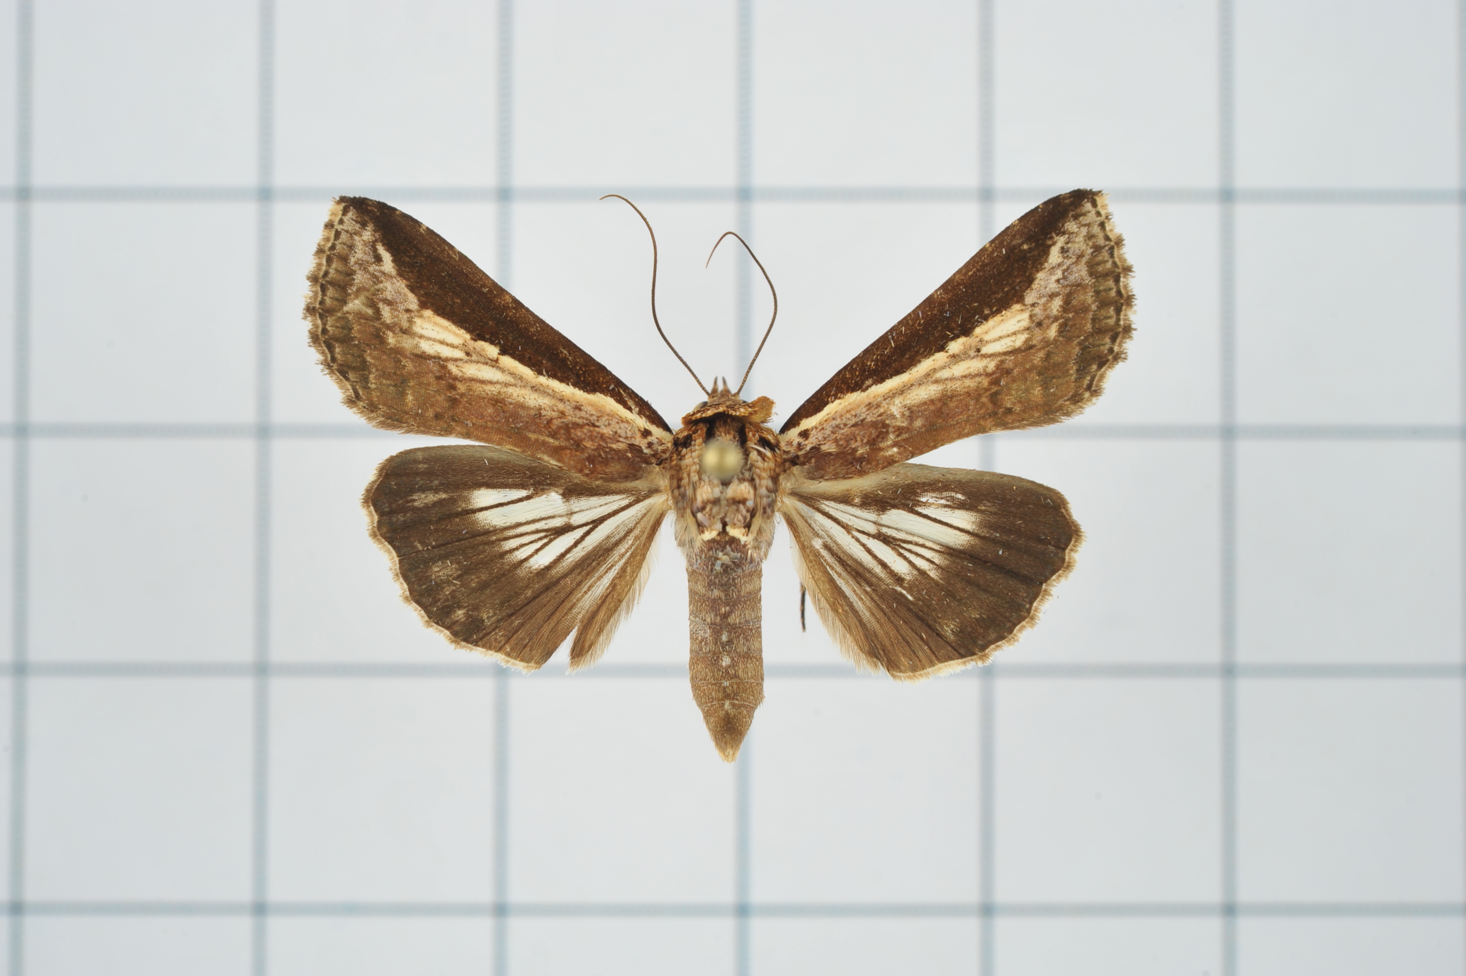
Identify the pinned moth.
Lophoptera squammigera
